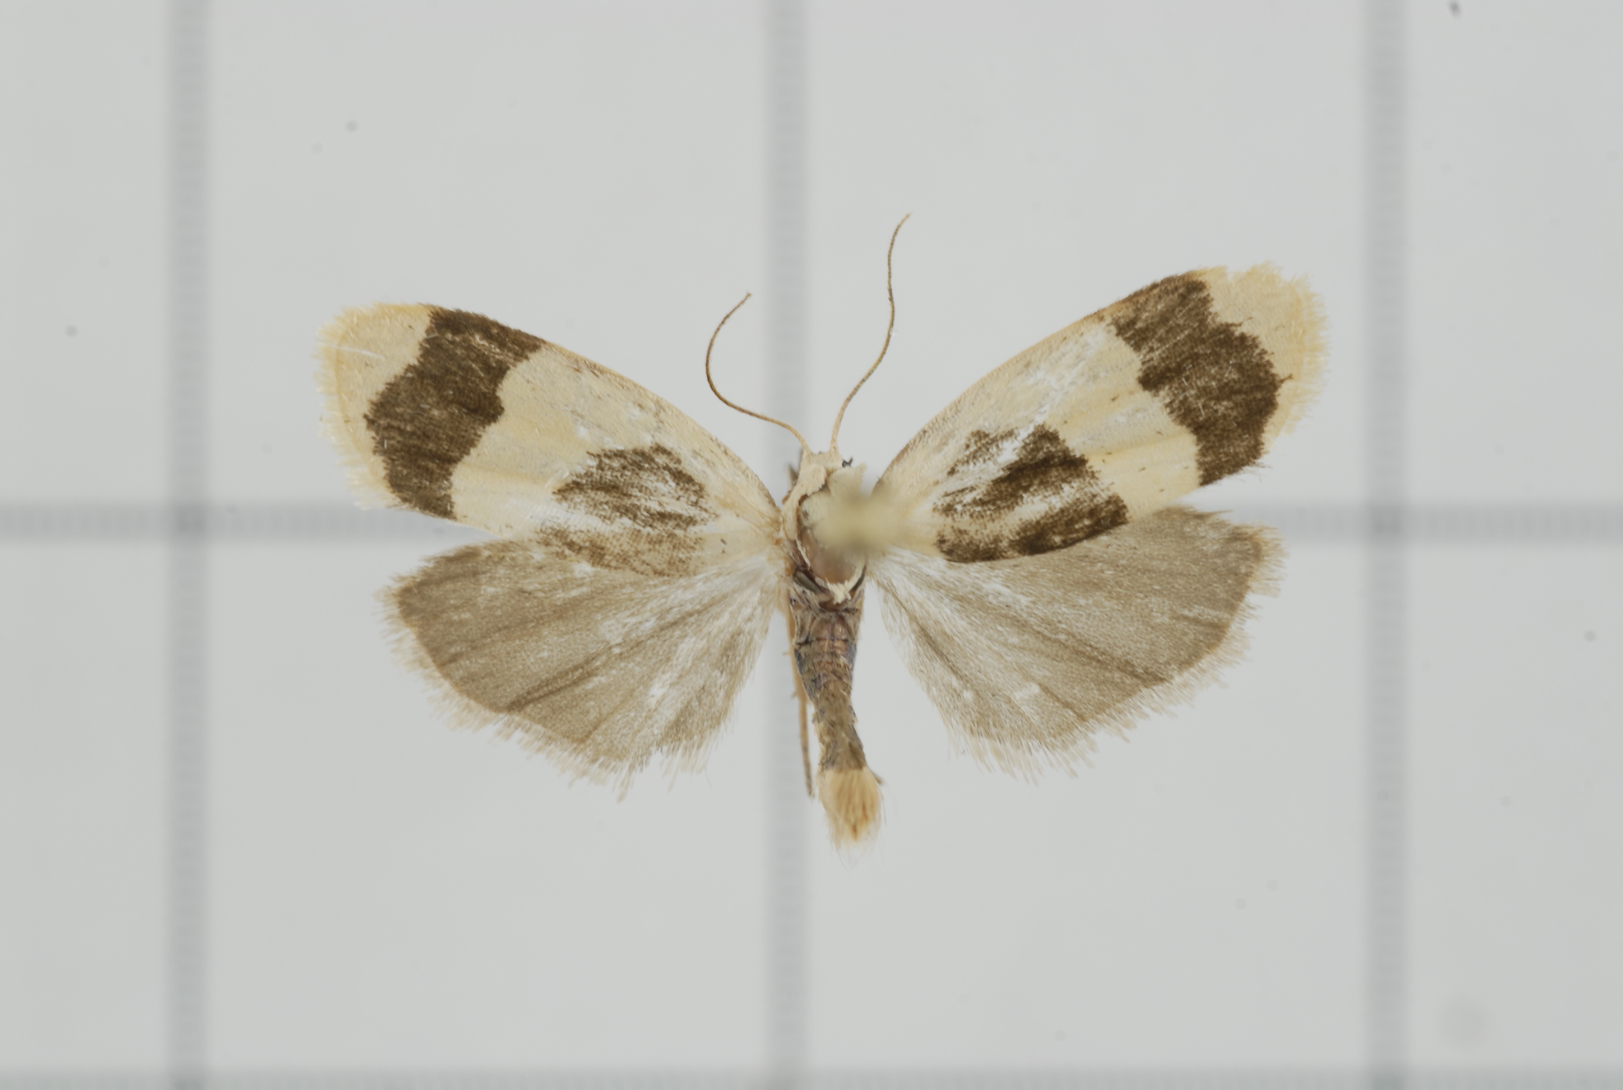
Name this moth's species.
Garudinia taioana
